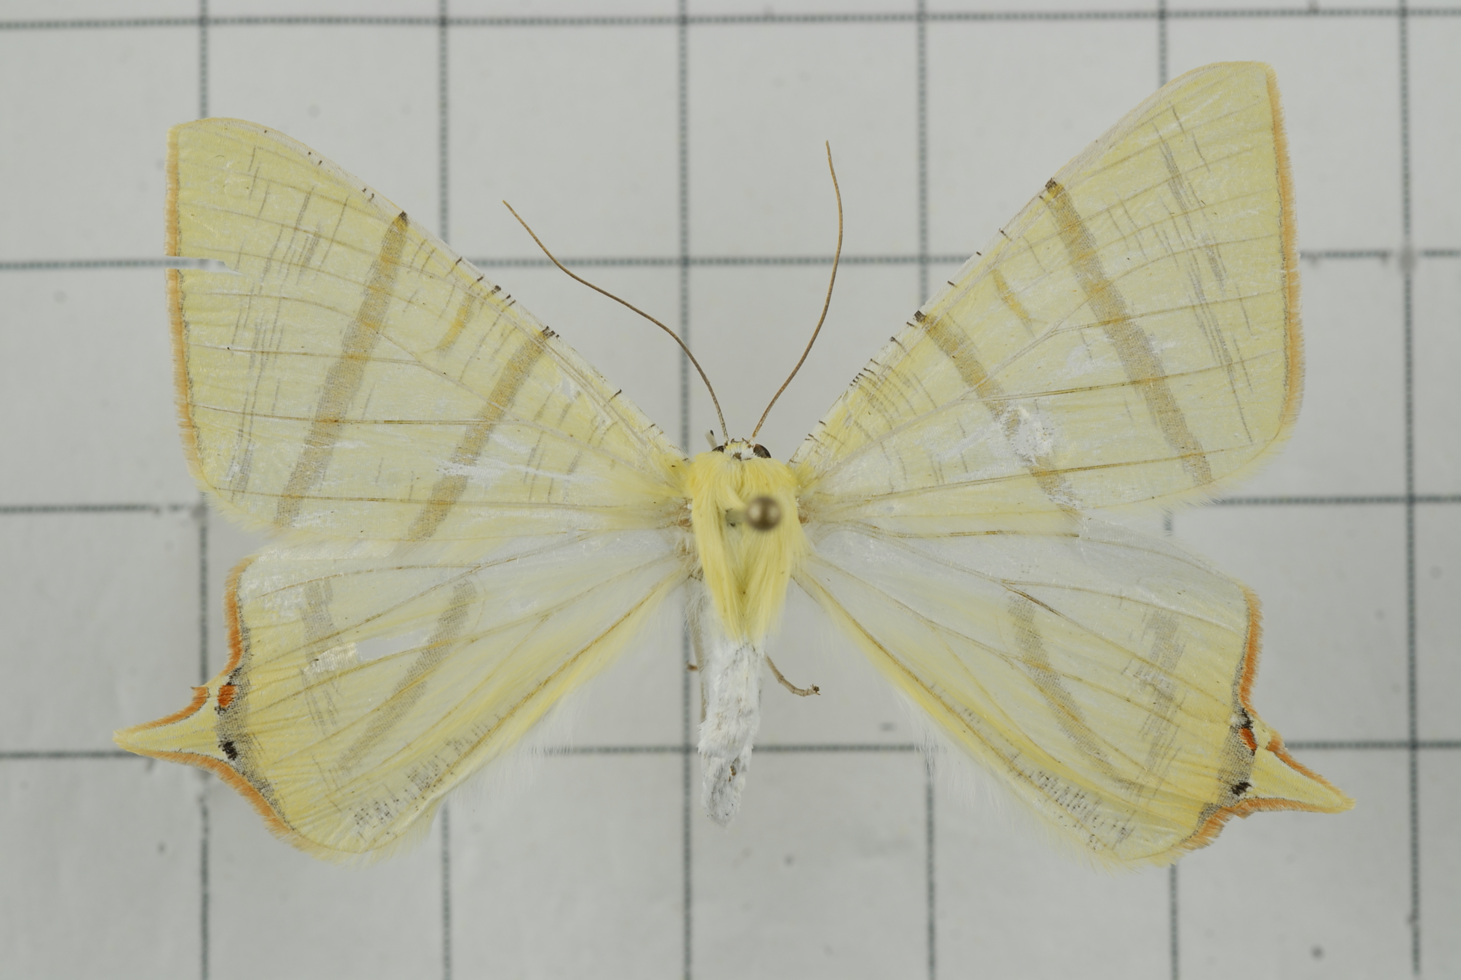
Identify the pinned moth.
Ourapteryx sciticaudaria
